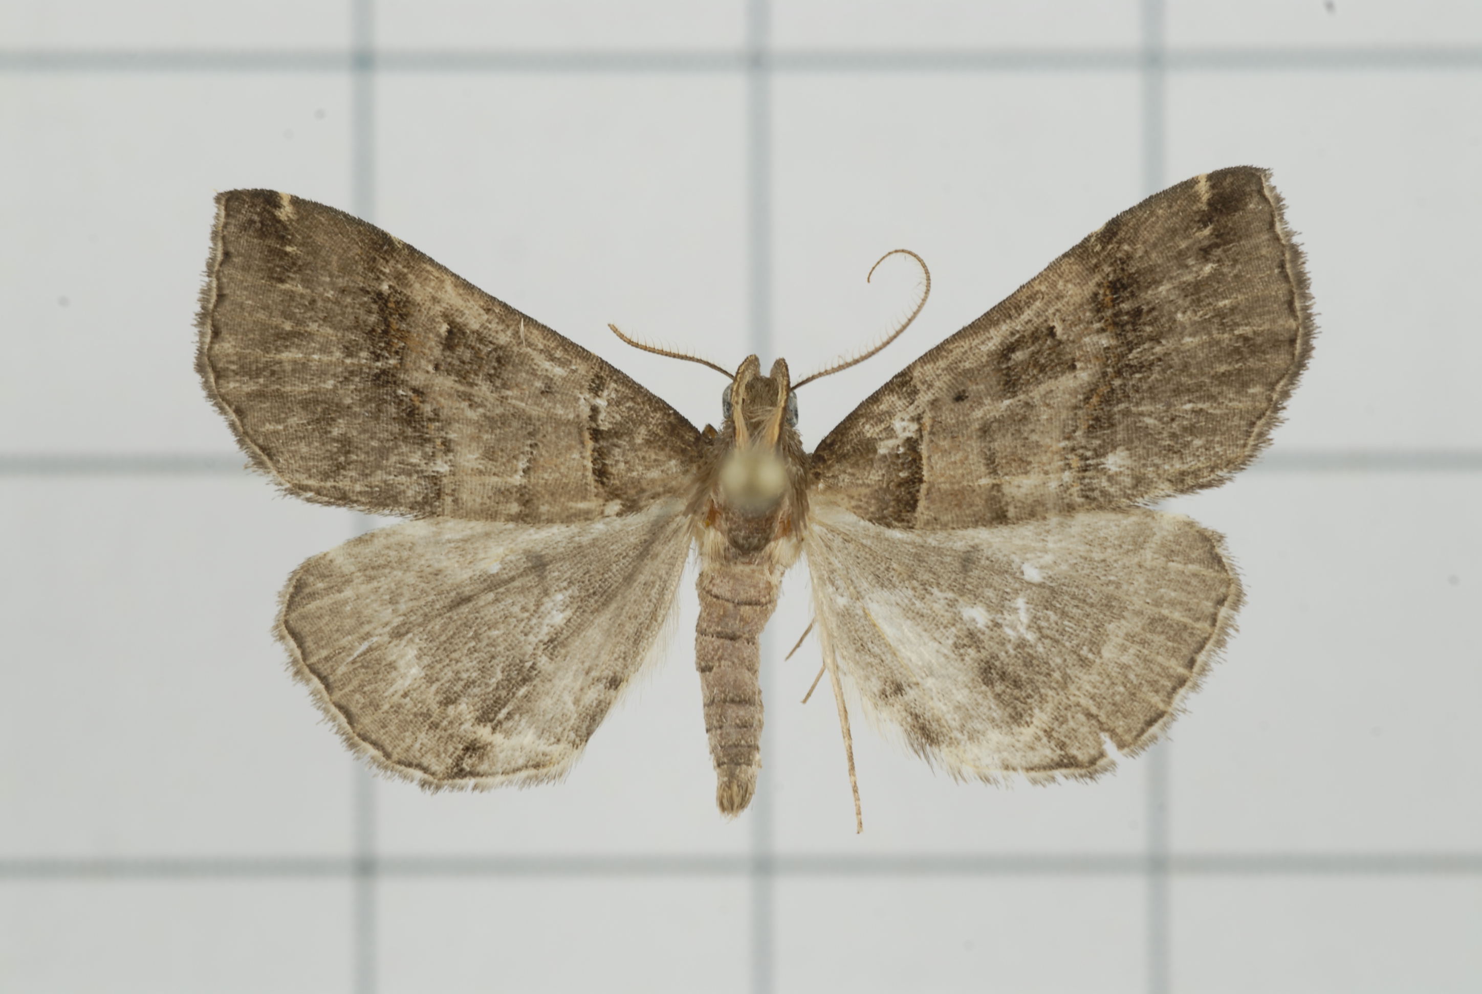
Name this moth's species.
Bertula kosemponica
